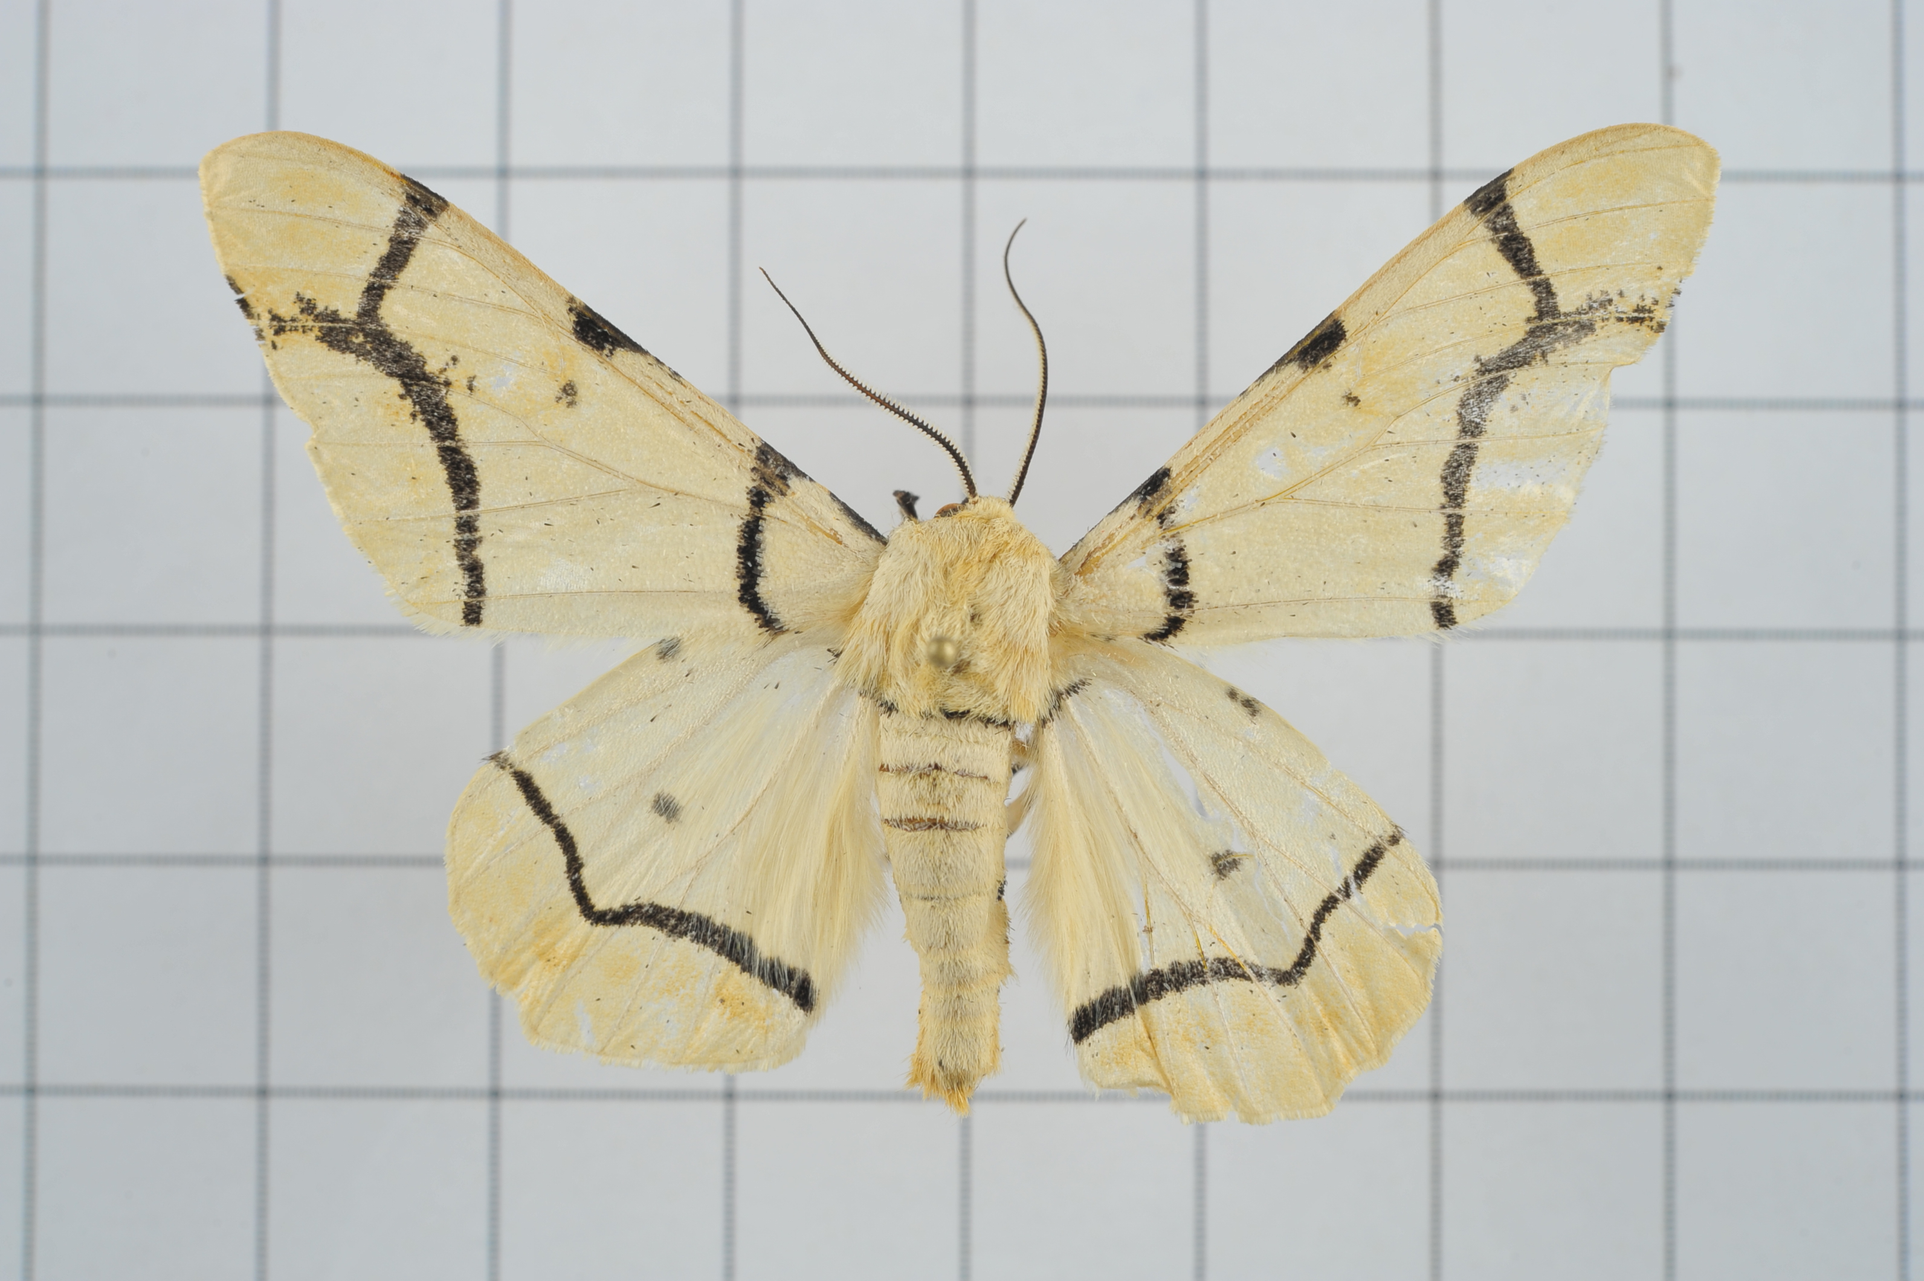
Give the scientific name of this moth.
Biston perclara
